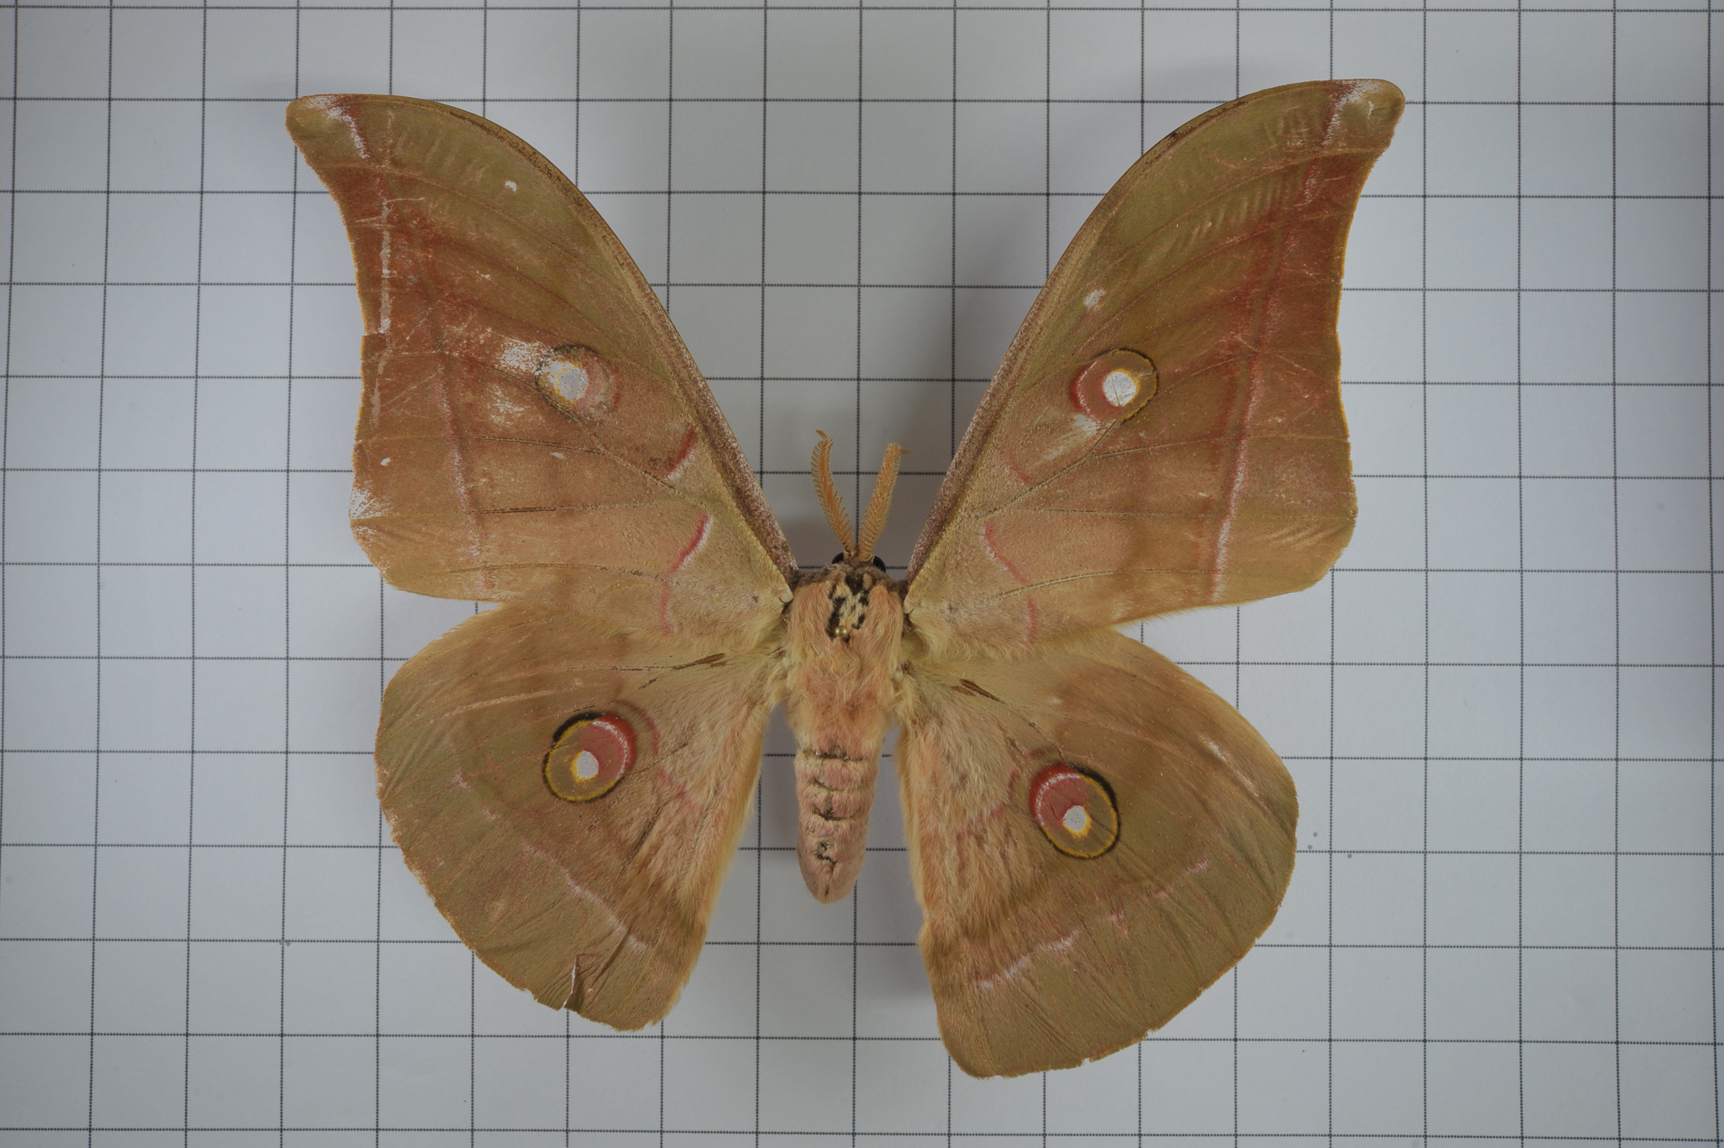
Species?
Antheraea pernyi
